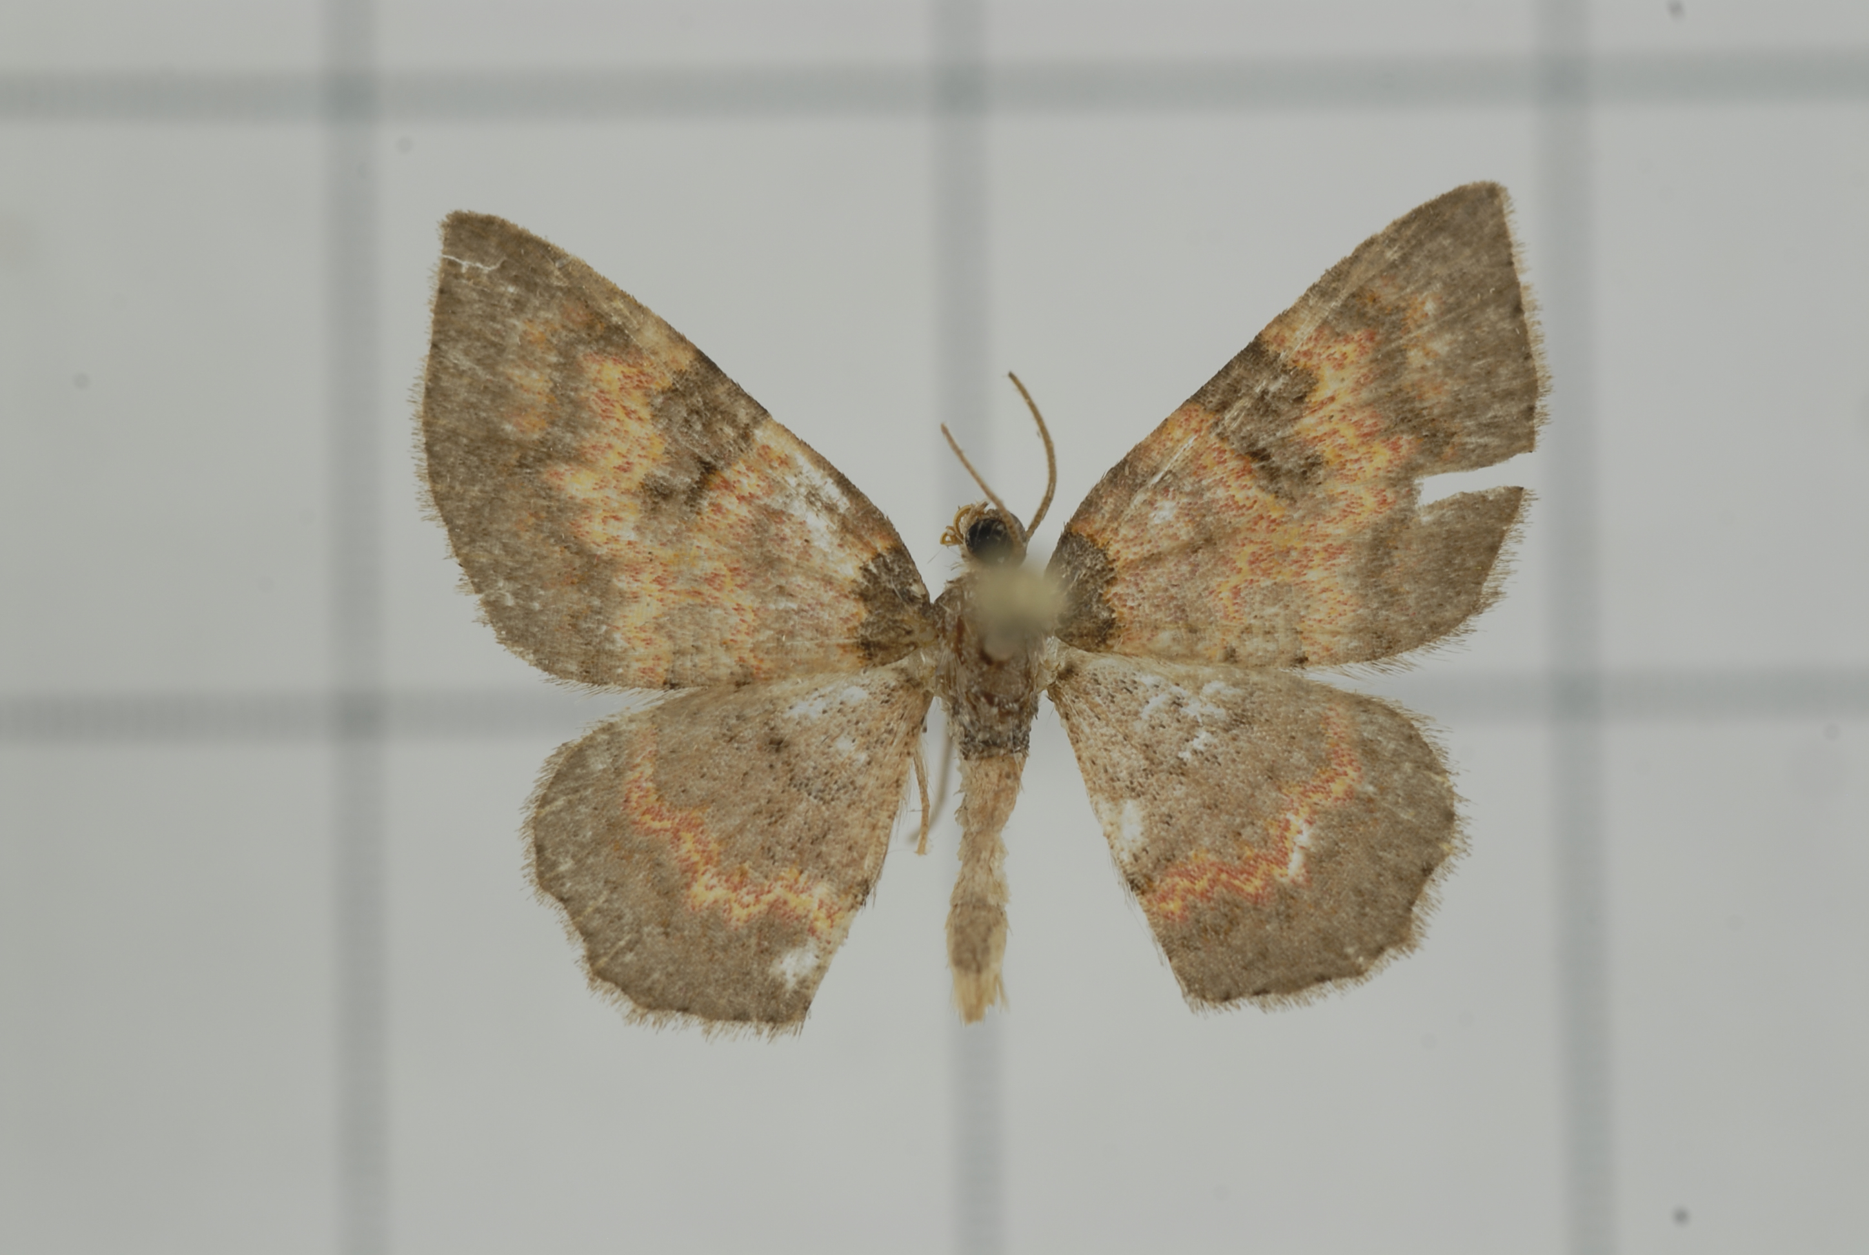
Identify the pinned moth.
Hydrelia bicolorata
